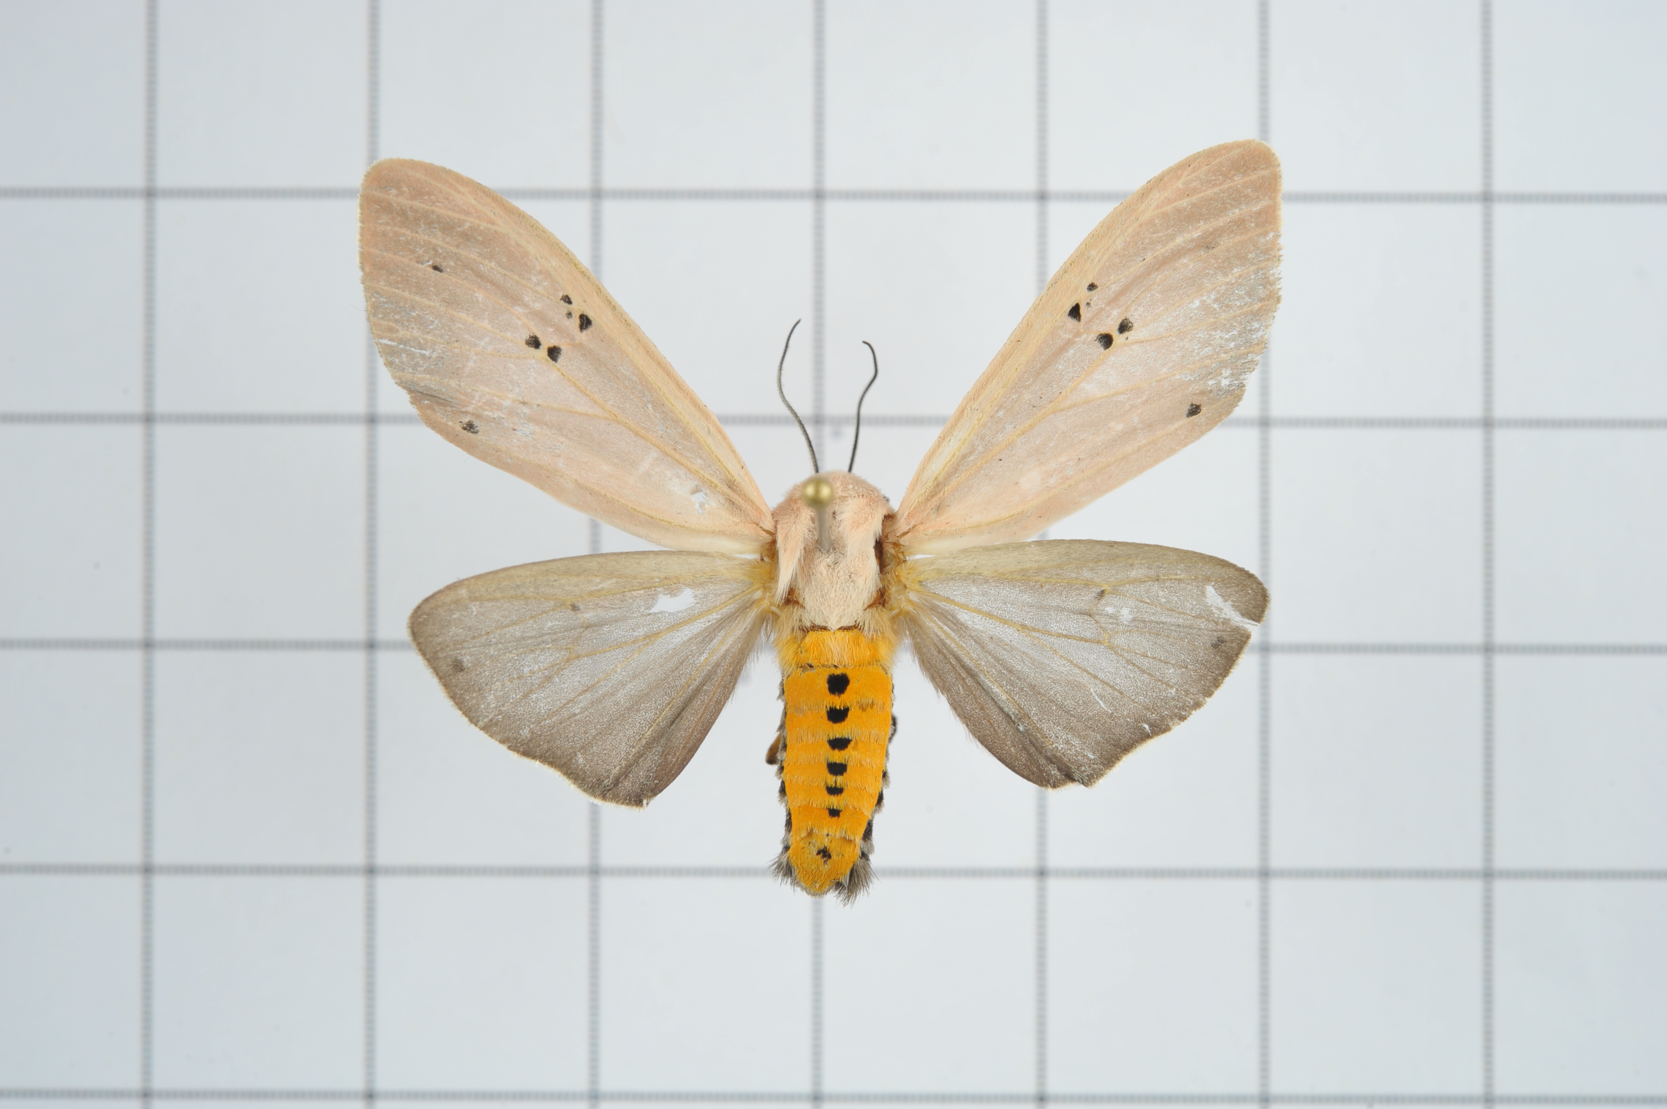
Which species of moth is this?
Creatonotos transiens koni
